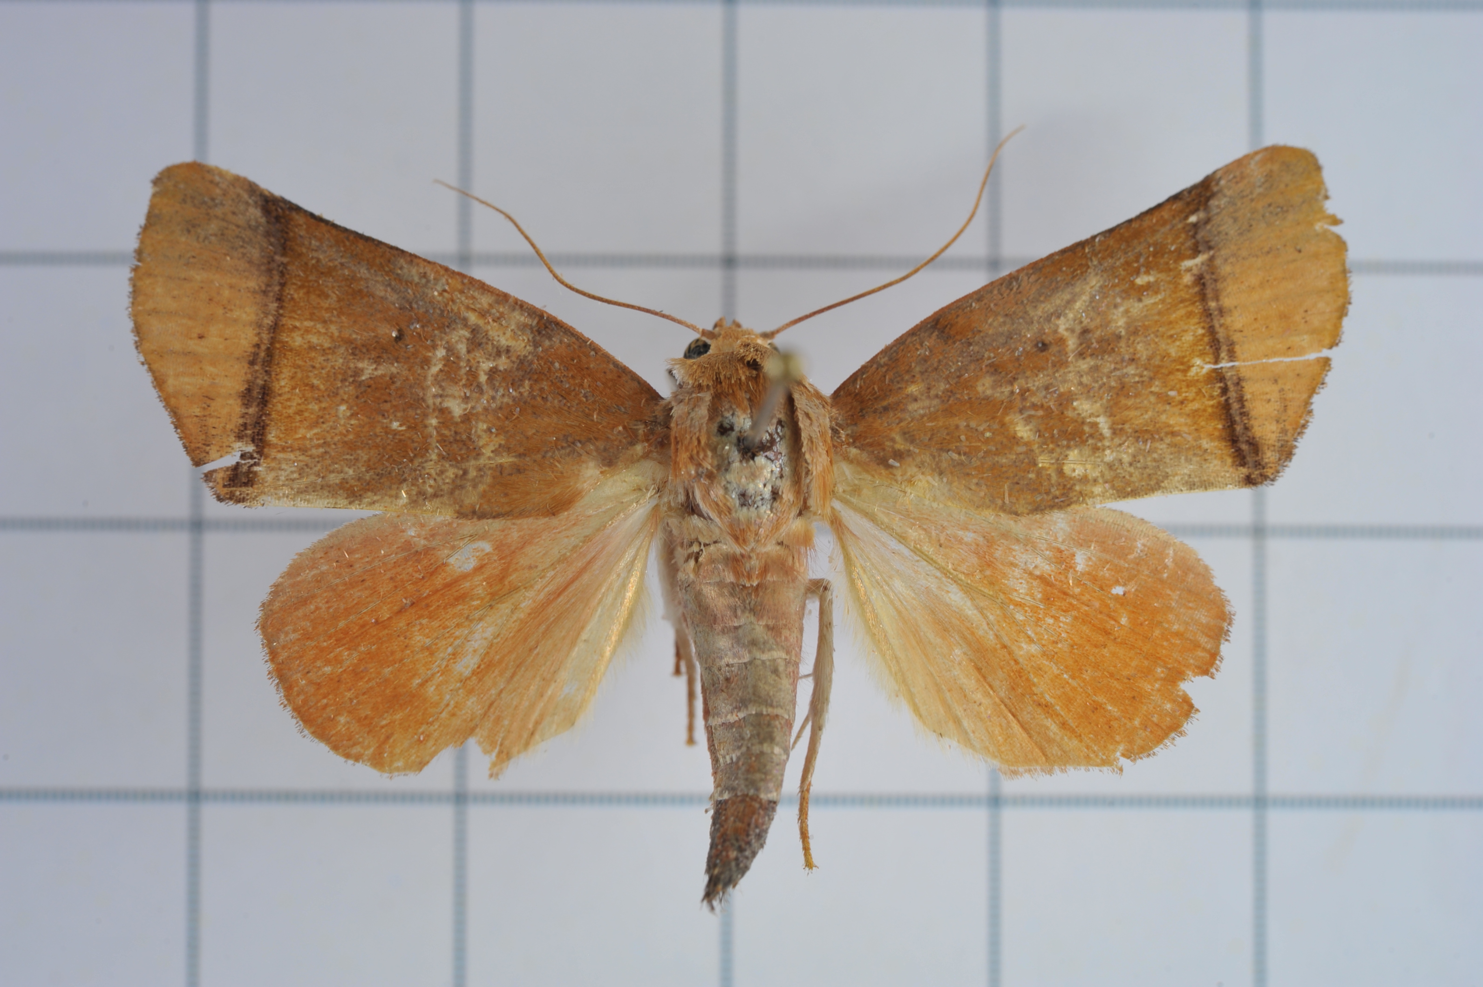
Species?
Carea varipes varipes
